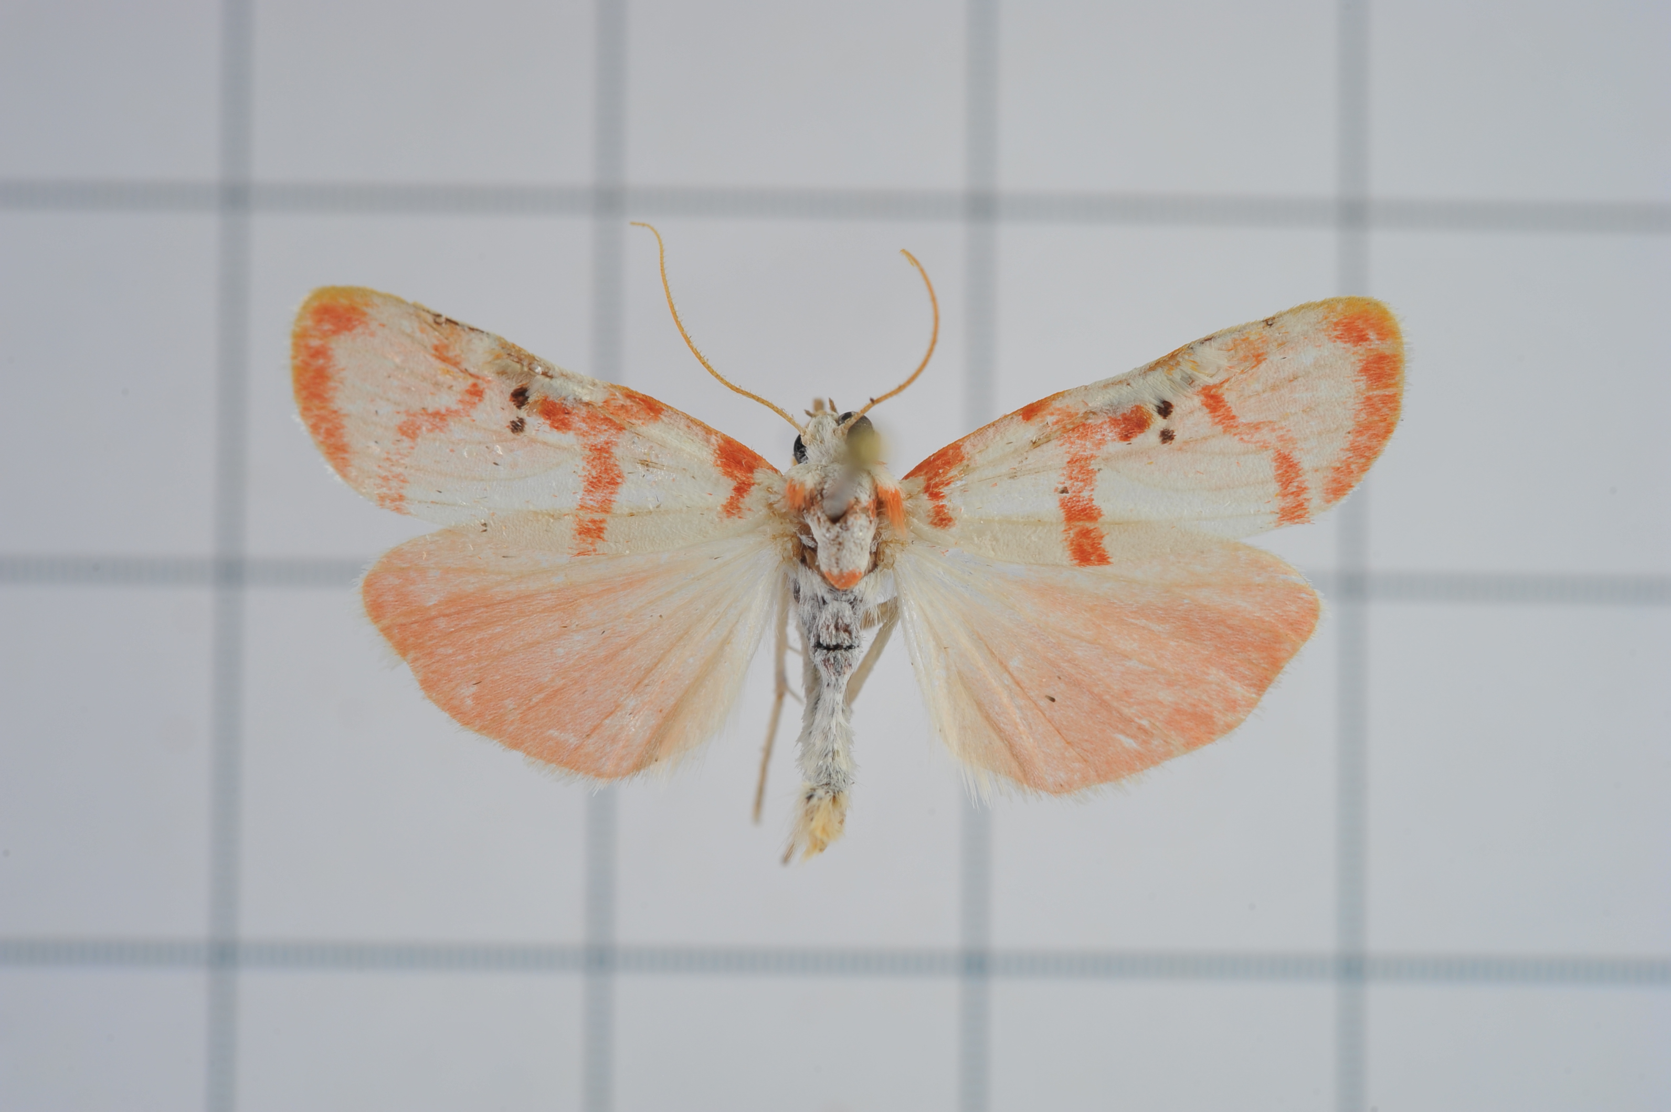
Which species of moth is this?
Cyana hamata hamata
